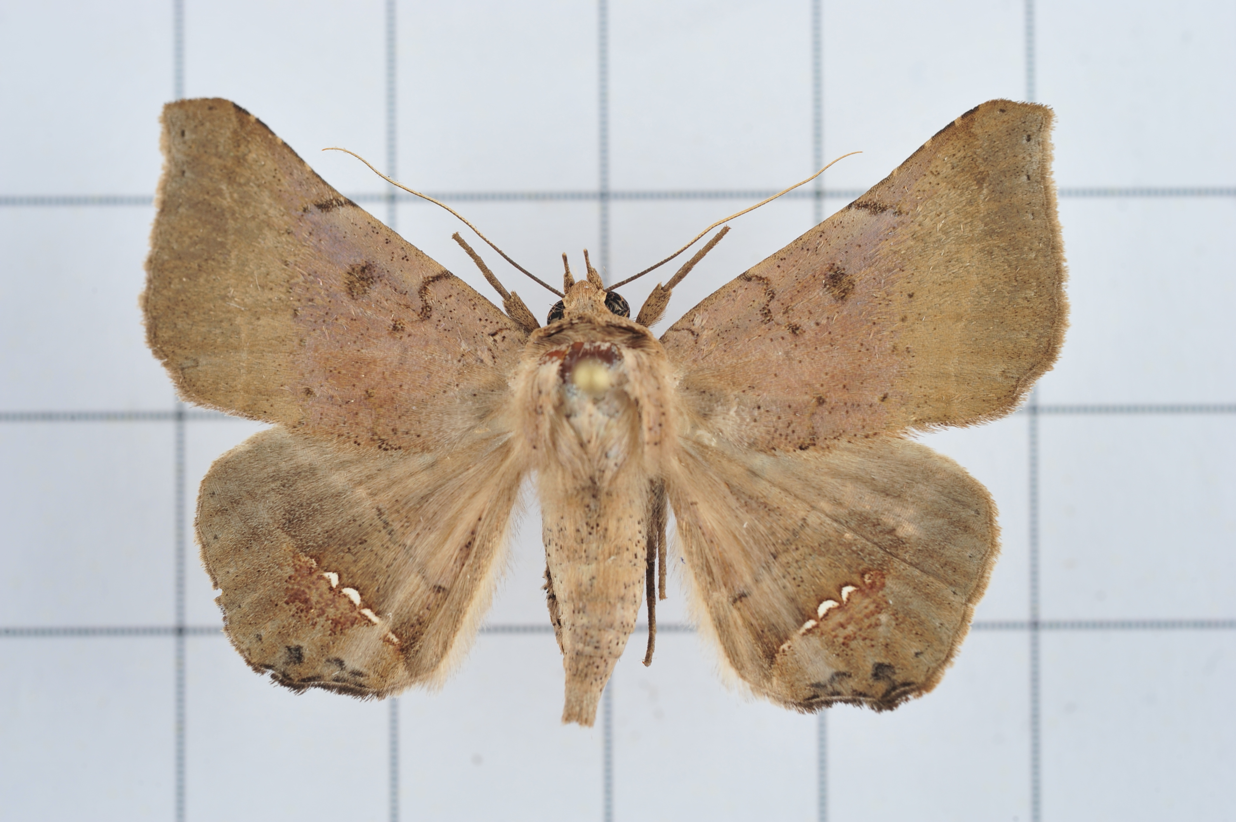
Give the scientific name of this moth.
Macaldenia palumba
